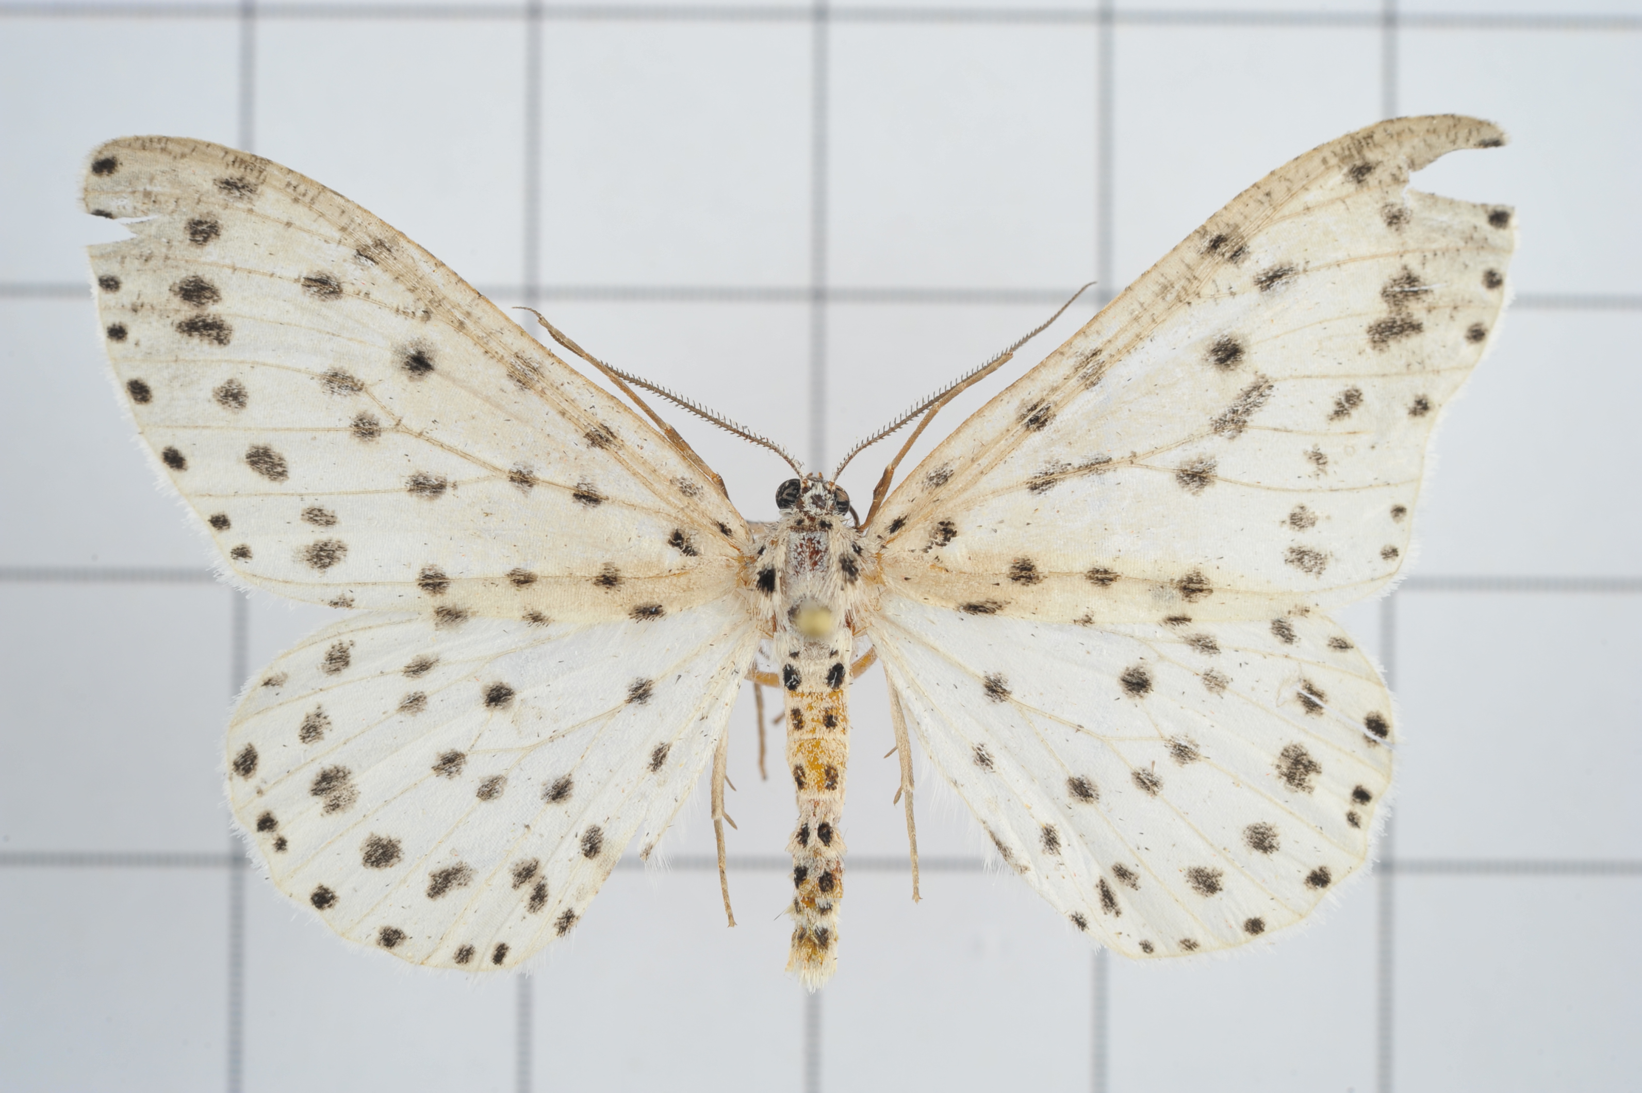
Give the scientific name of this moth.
Xenoplia trivialis
